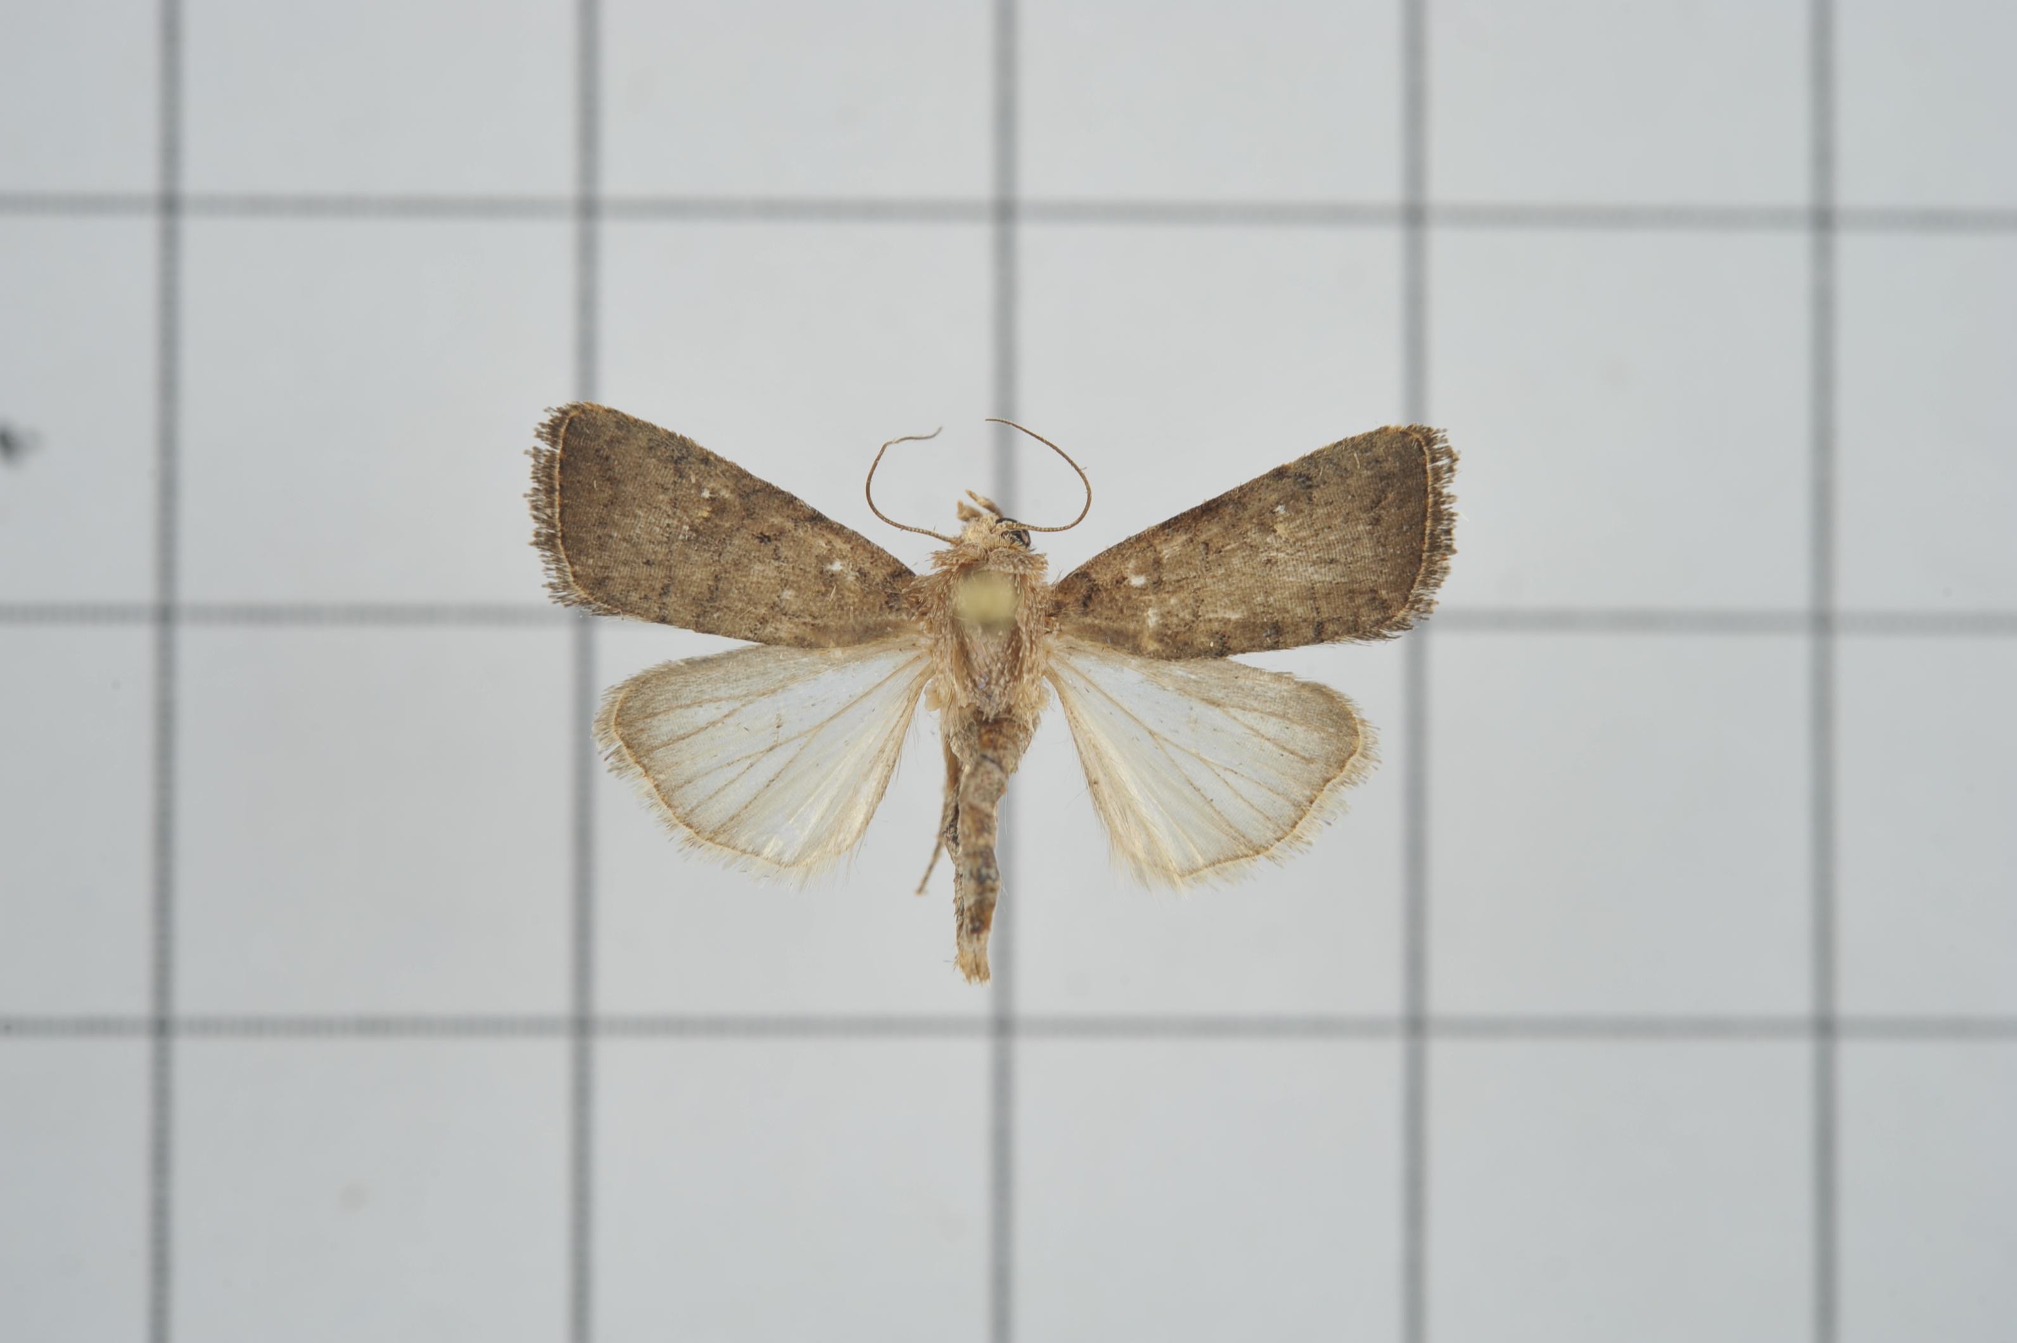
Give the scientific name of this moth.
Athetis cognata
